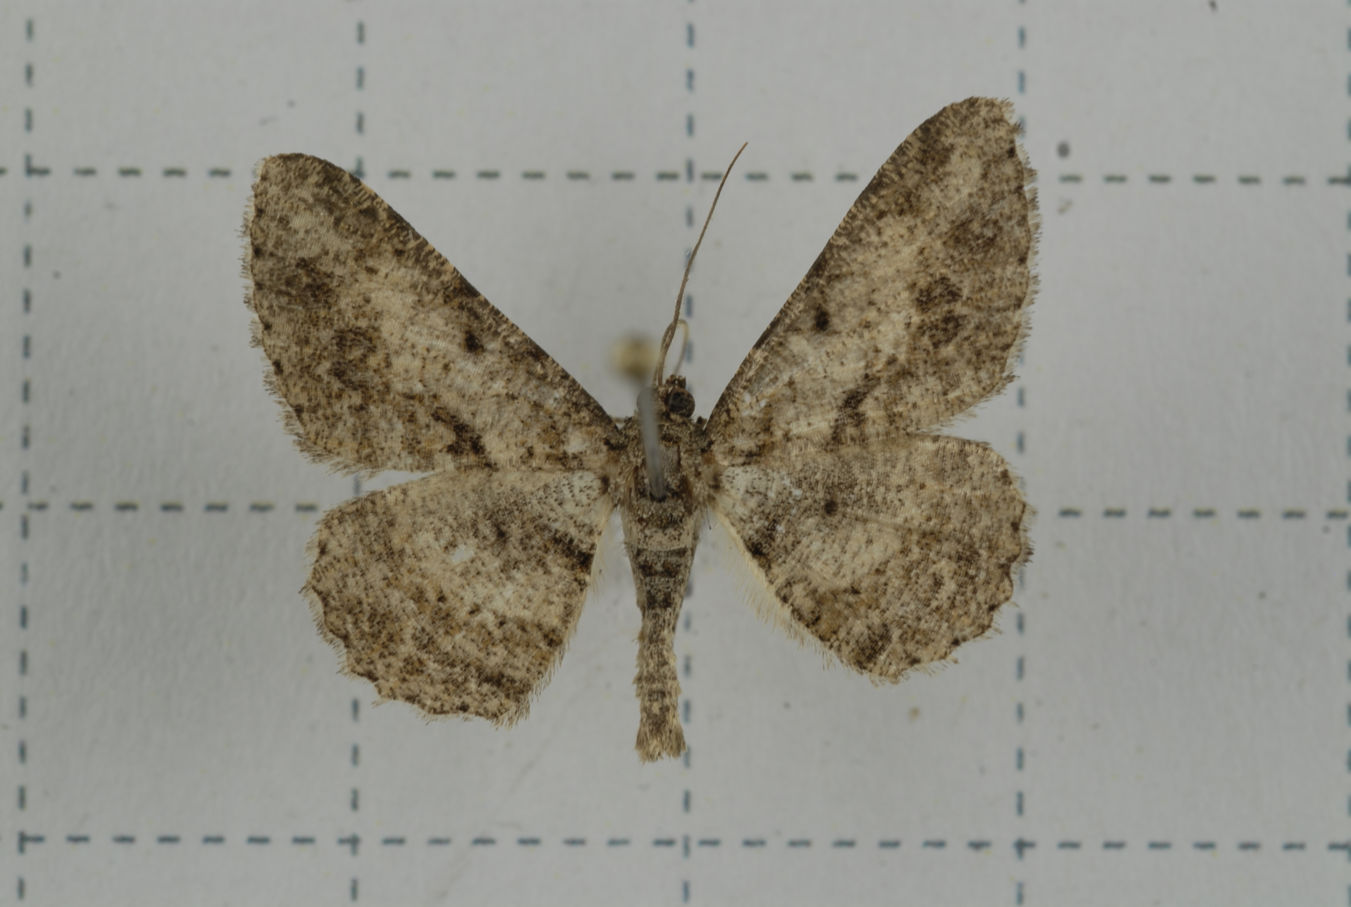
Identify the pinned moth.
Psilalcis breta rantaizana
